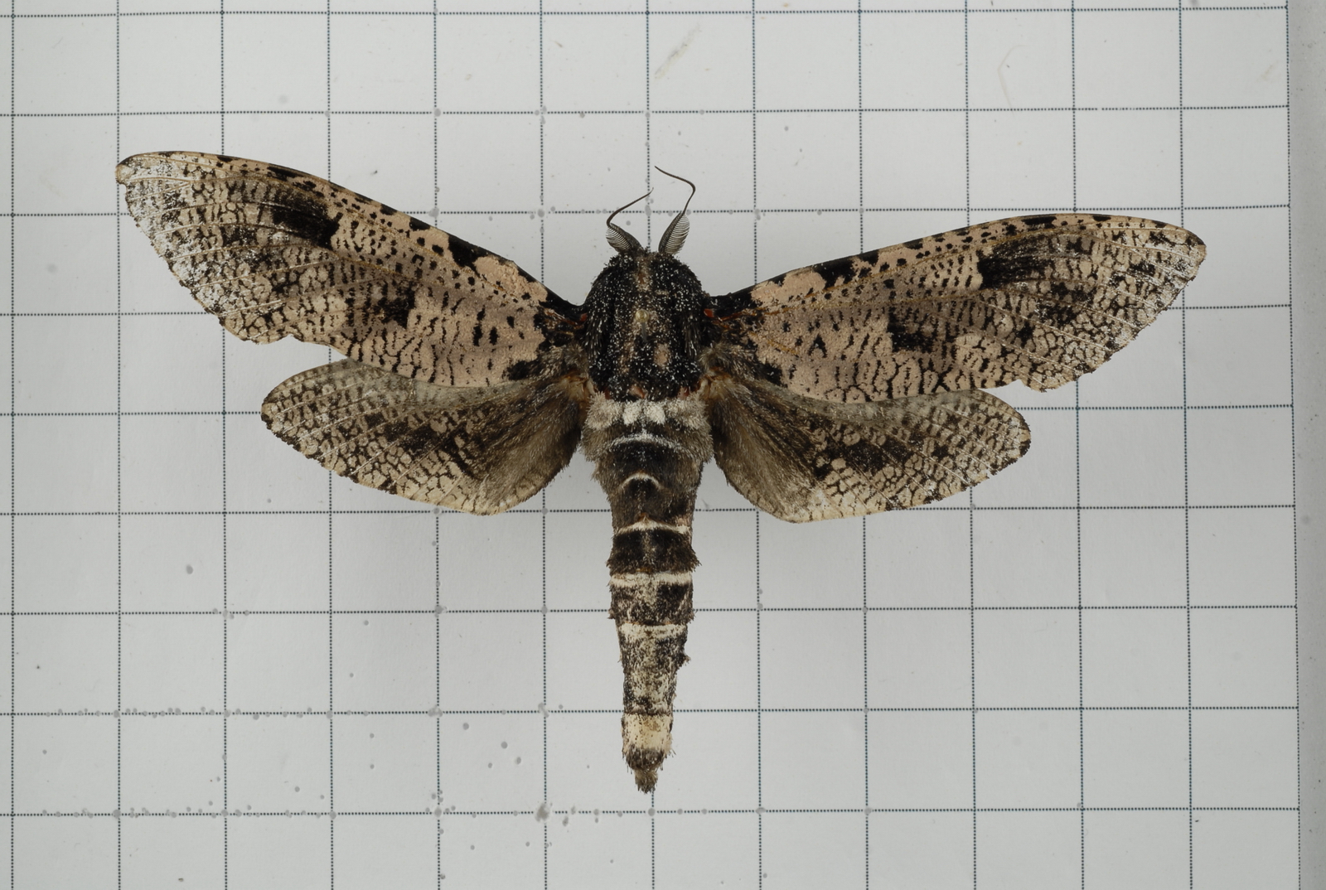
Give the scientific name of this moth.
Xyleutes strix
